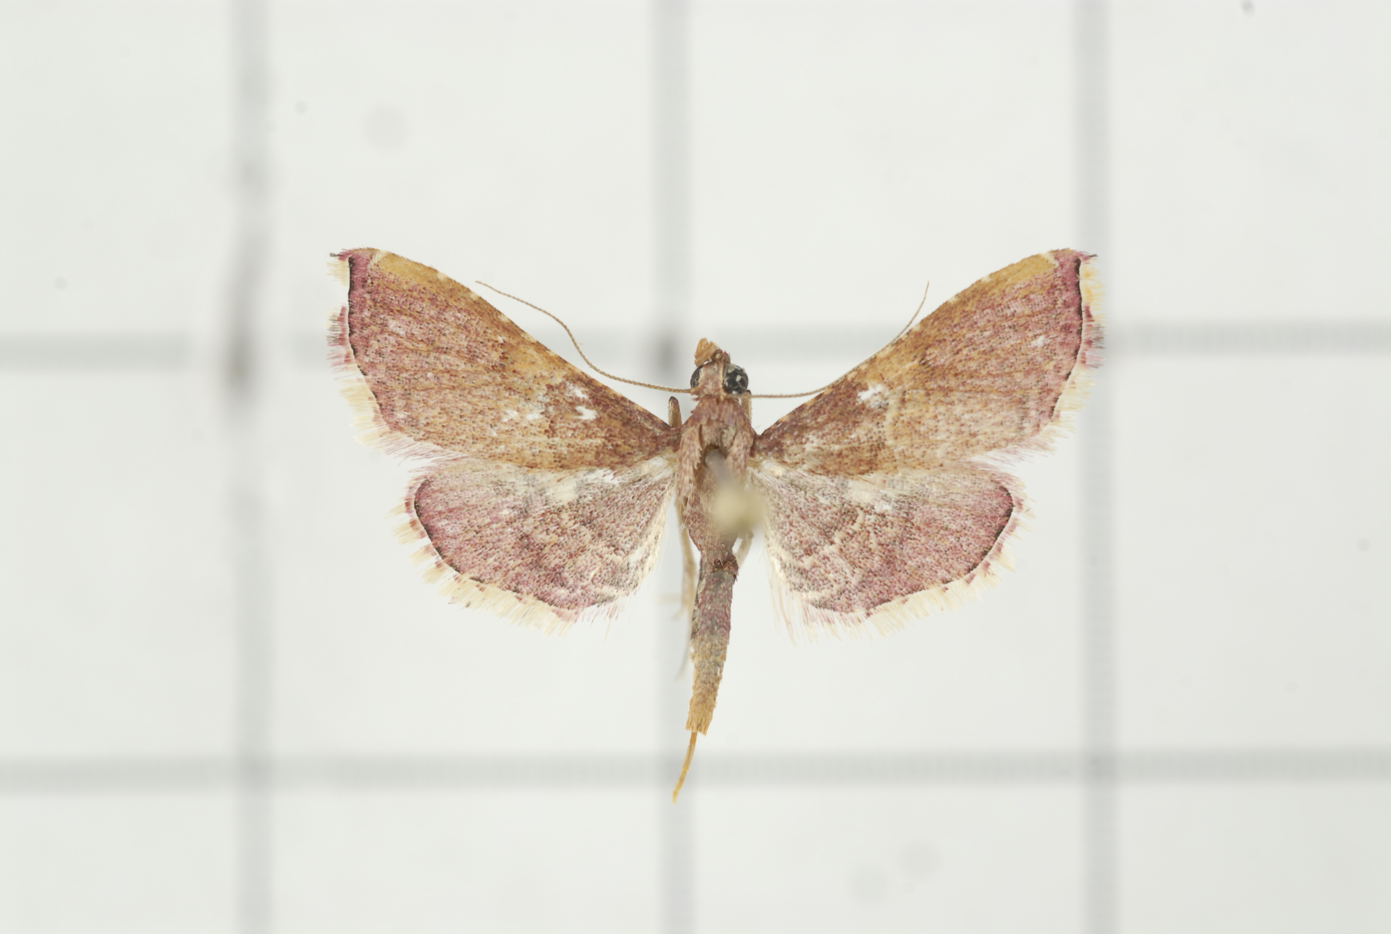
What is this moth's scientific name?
Endotricha mesenterialis
